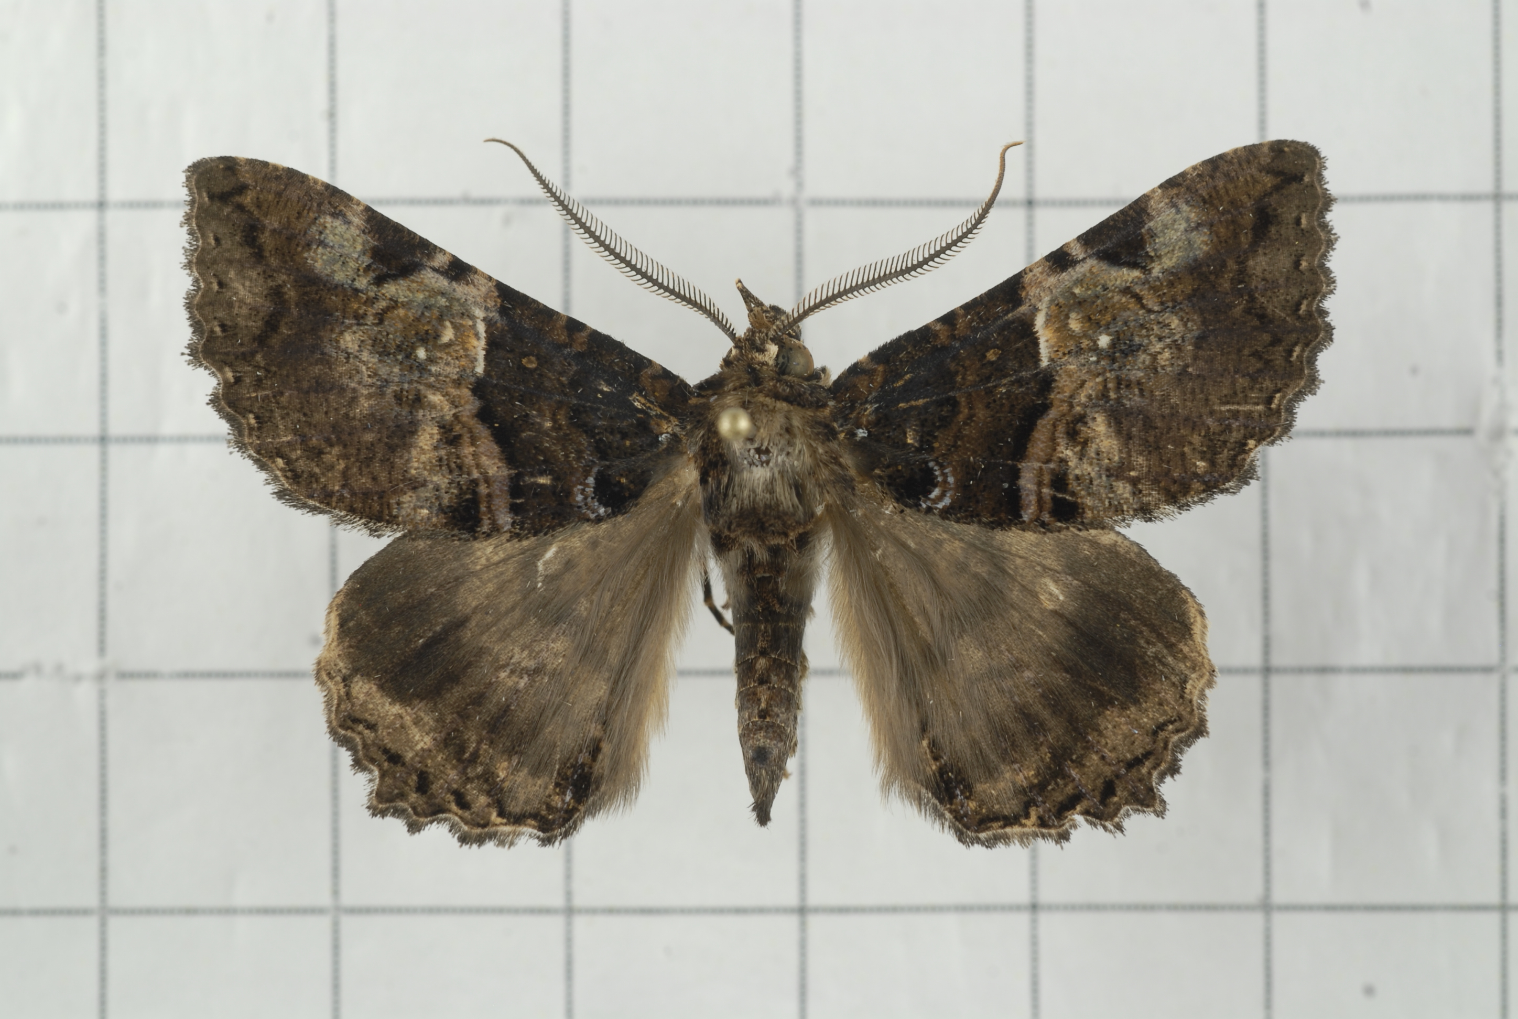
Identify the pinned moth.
Daddala lucilla
